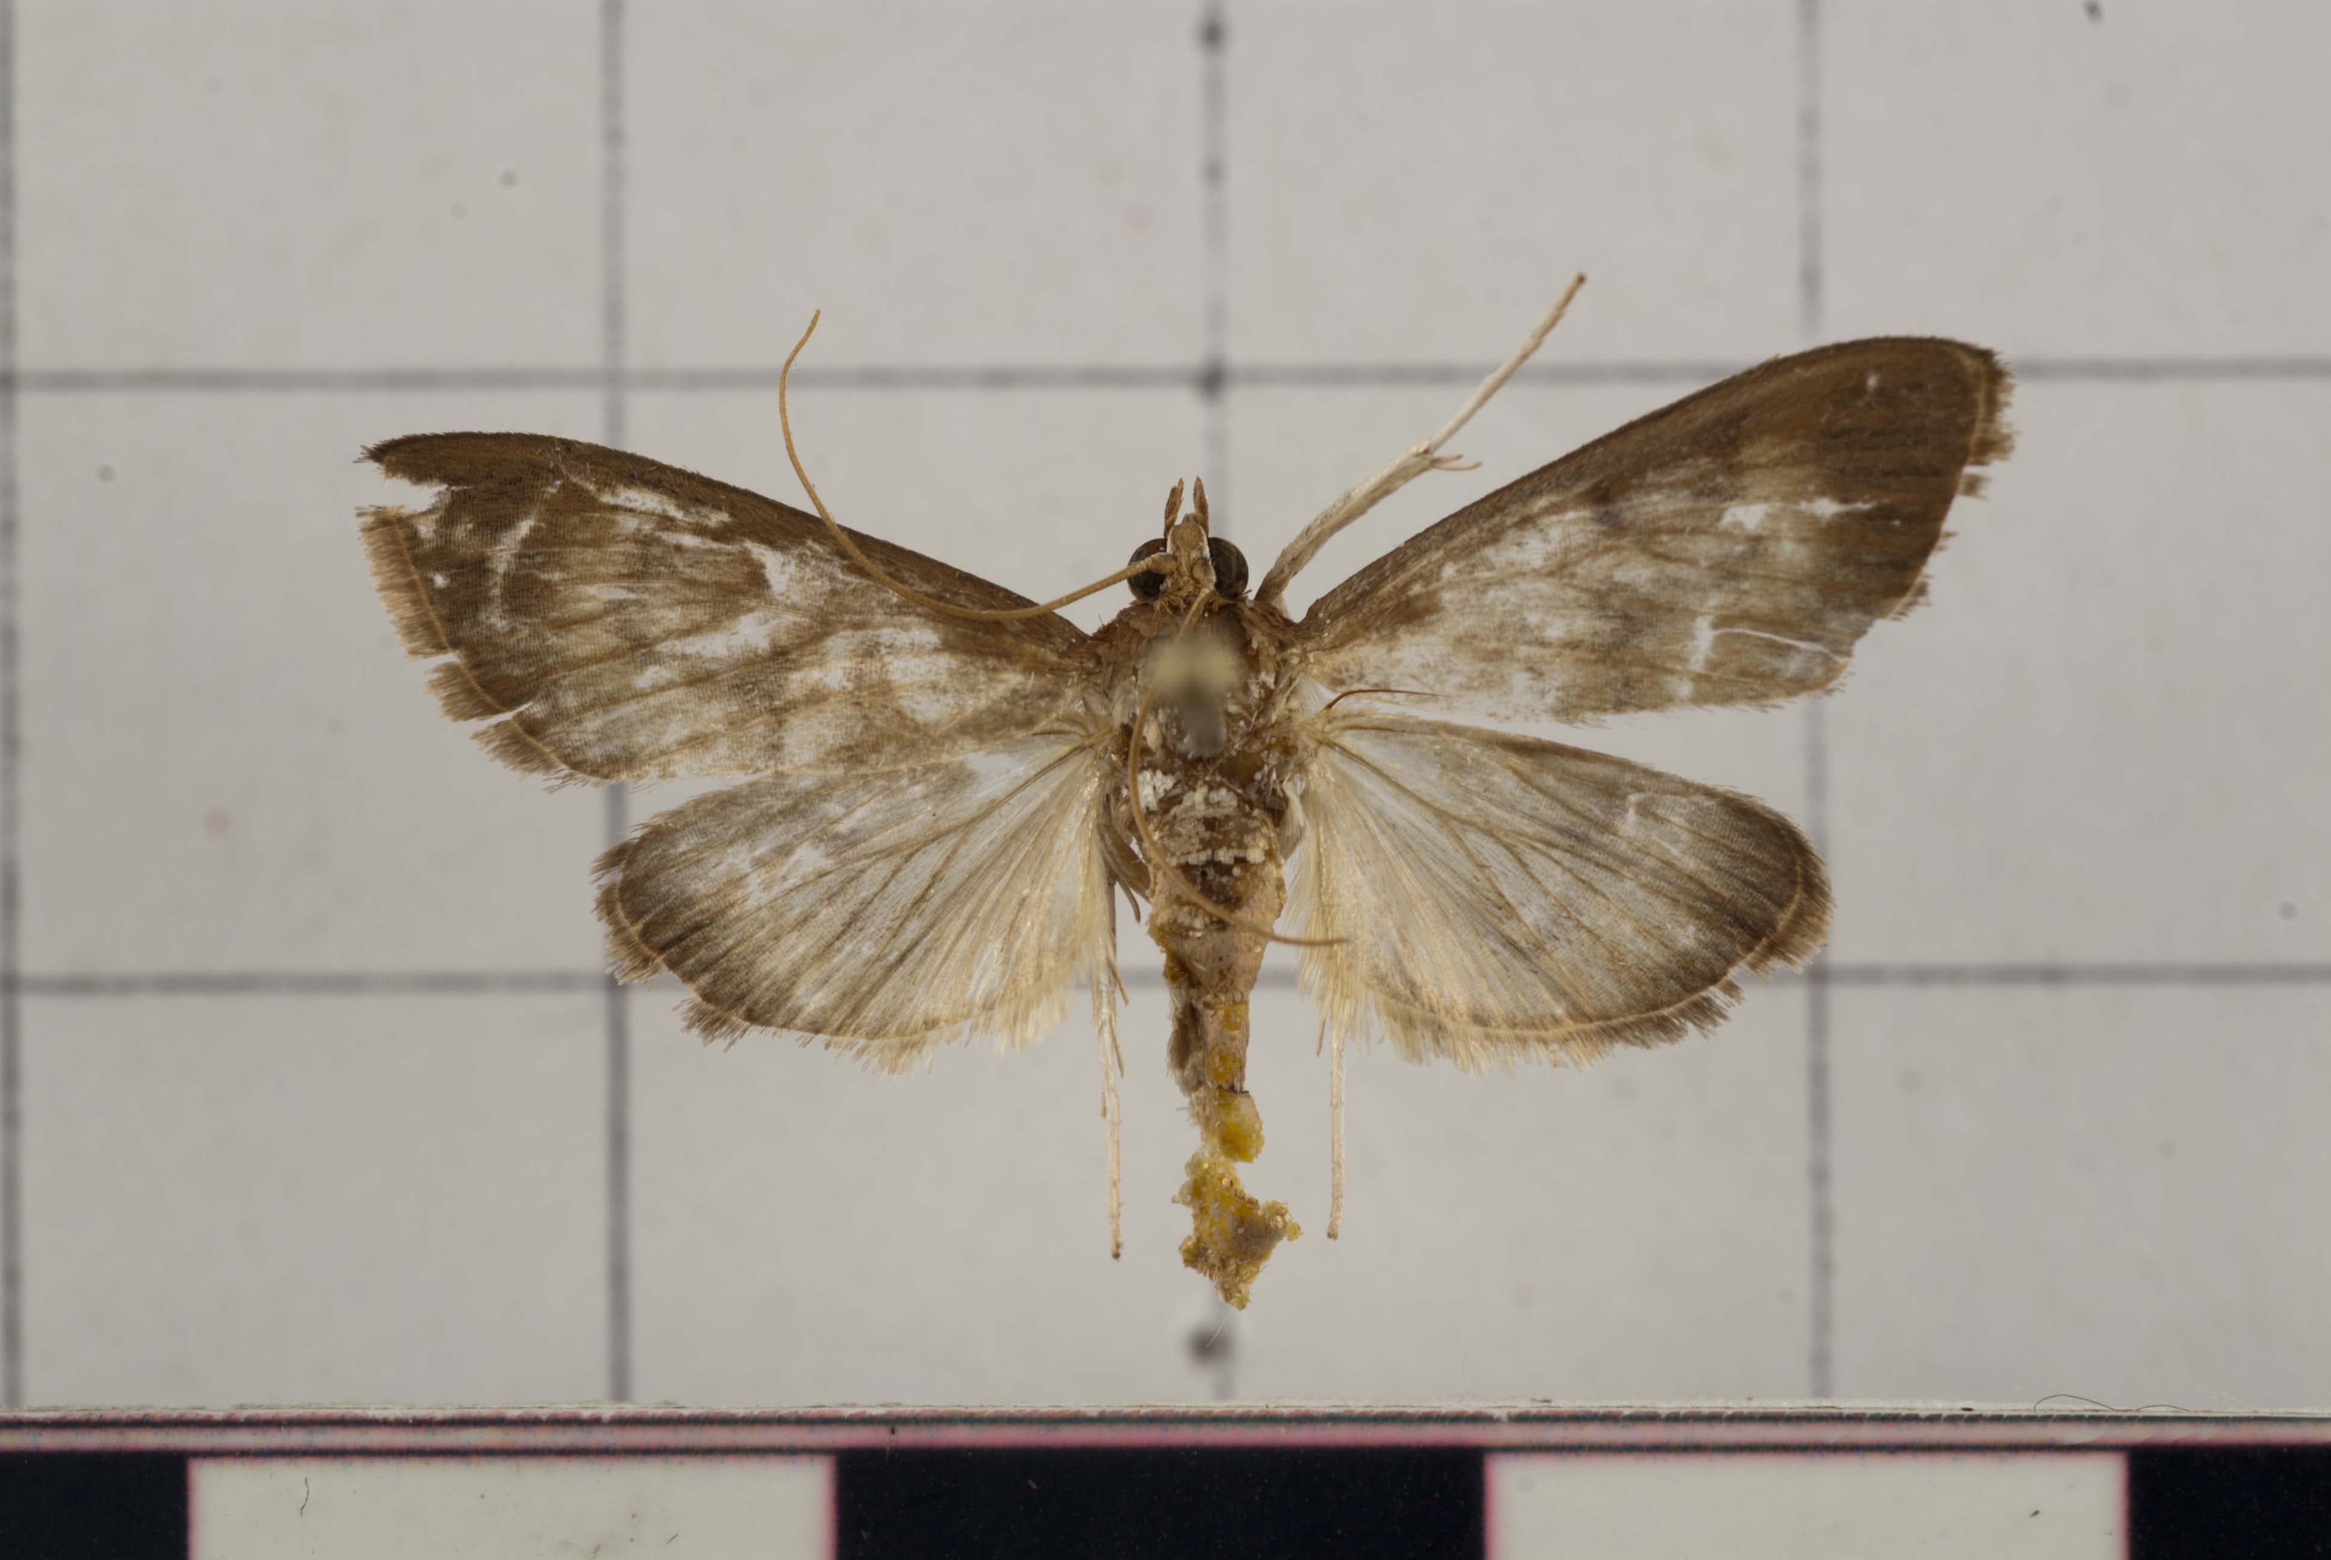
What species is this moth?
Crypsiptya coclesalis
